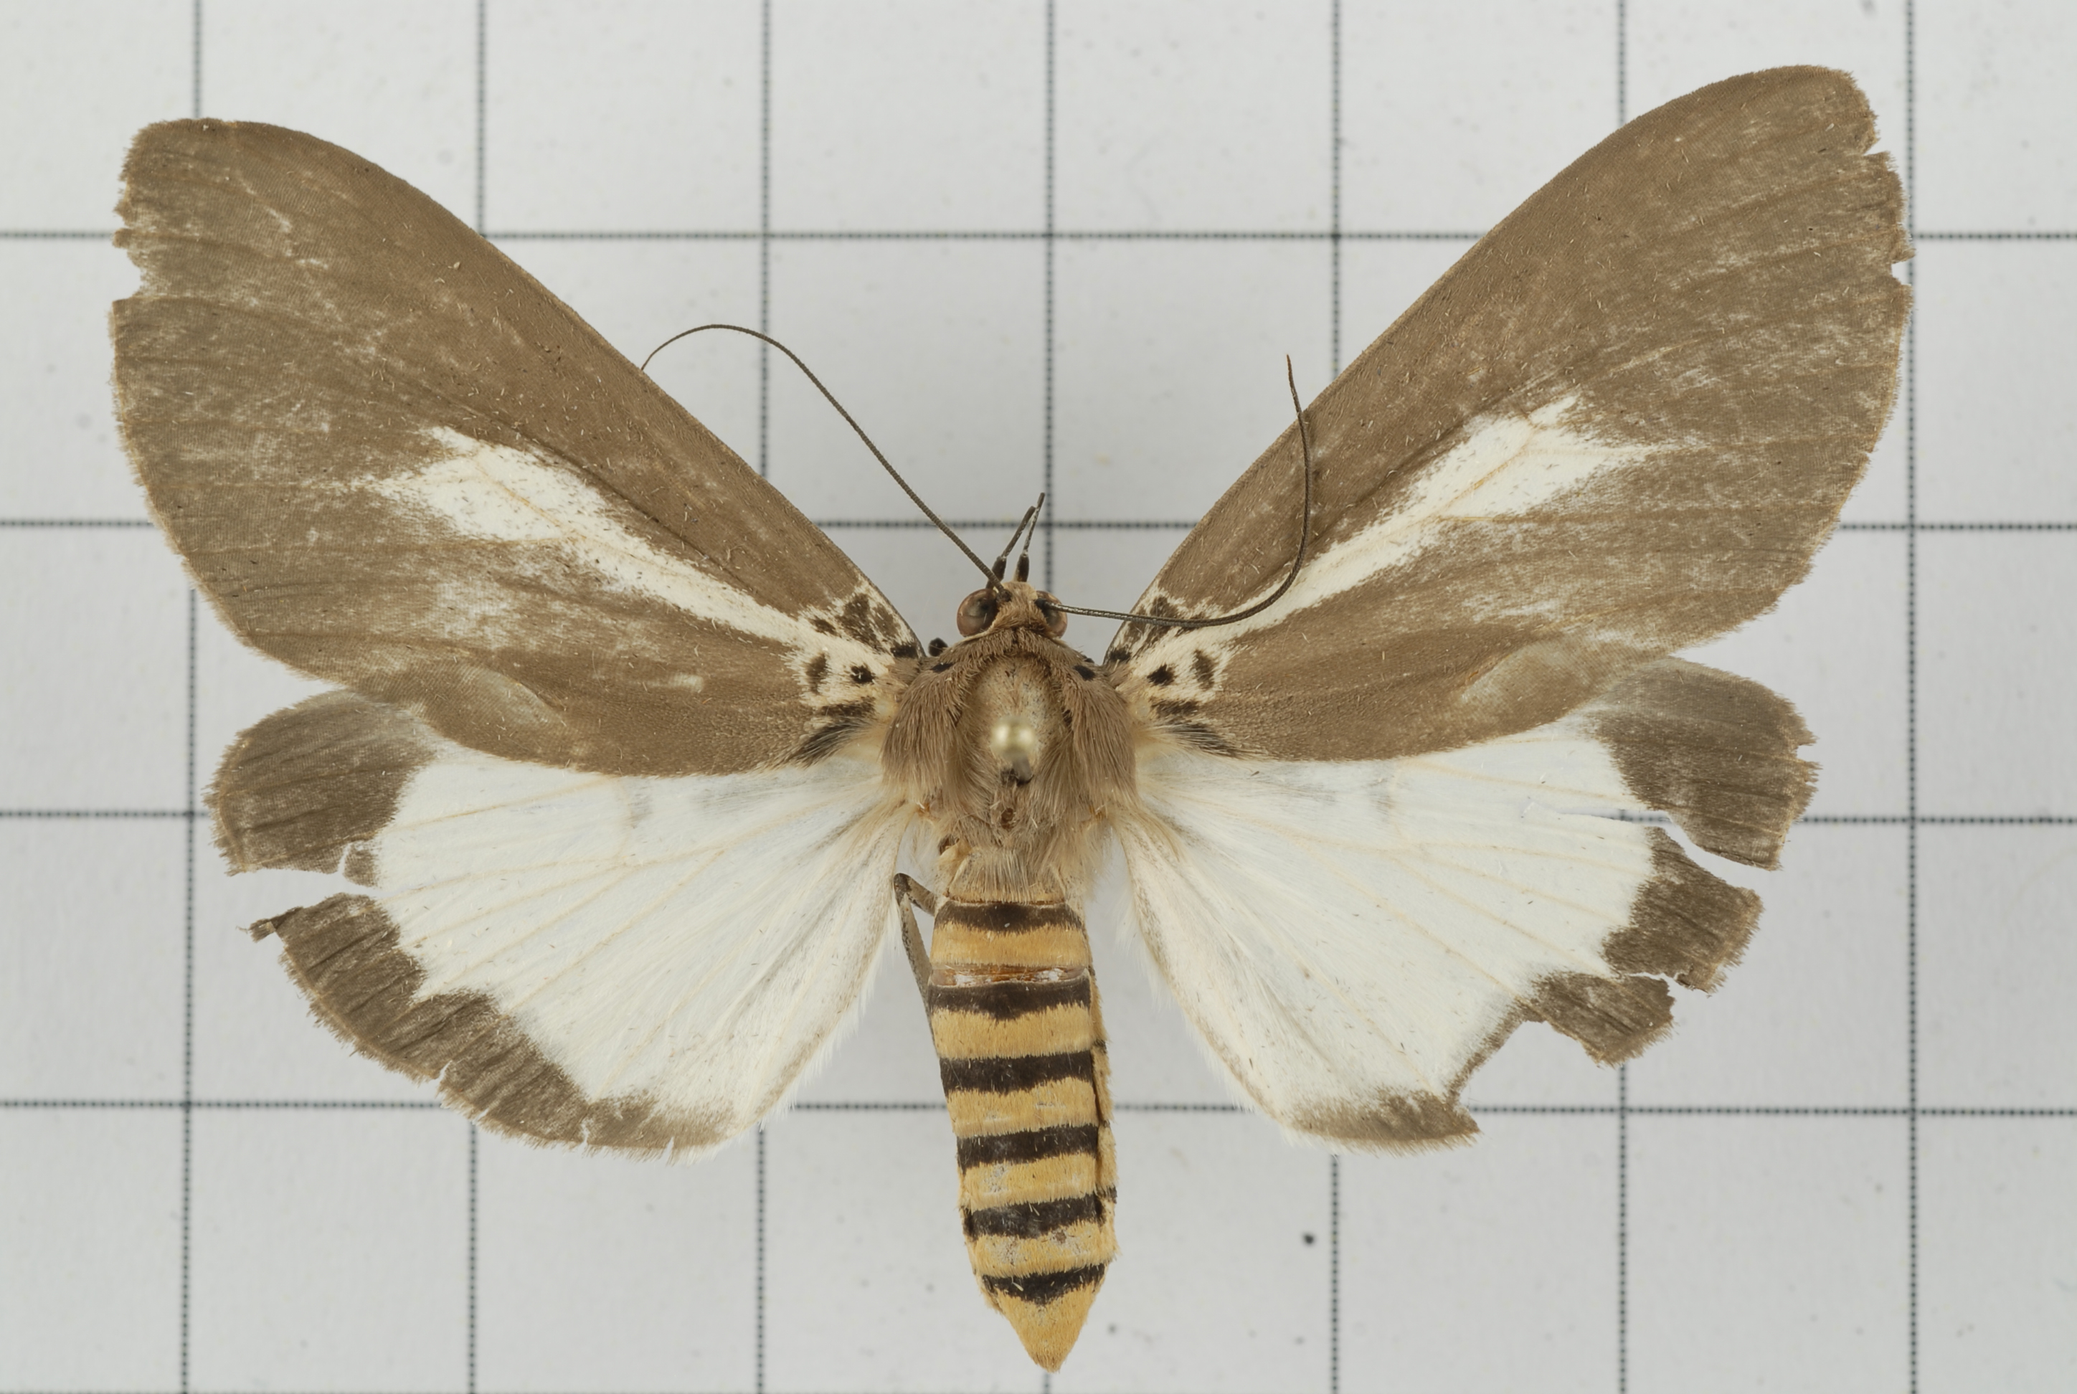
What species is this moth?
Asota heliconia zebrina
